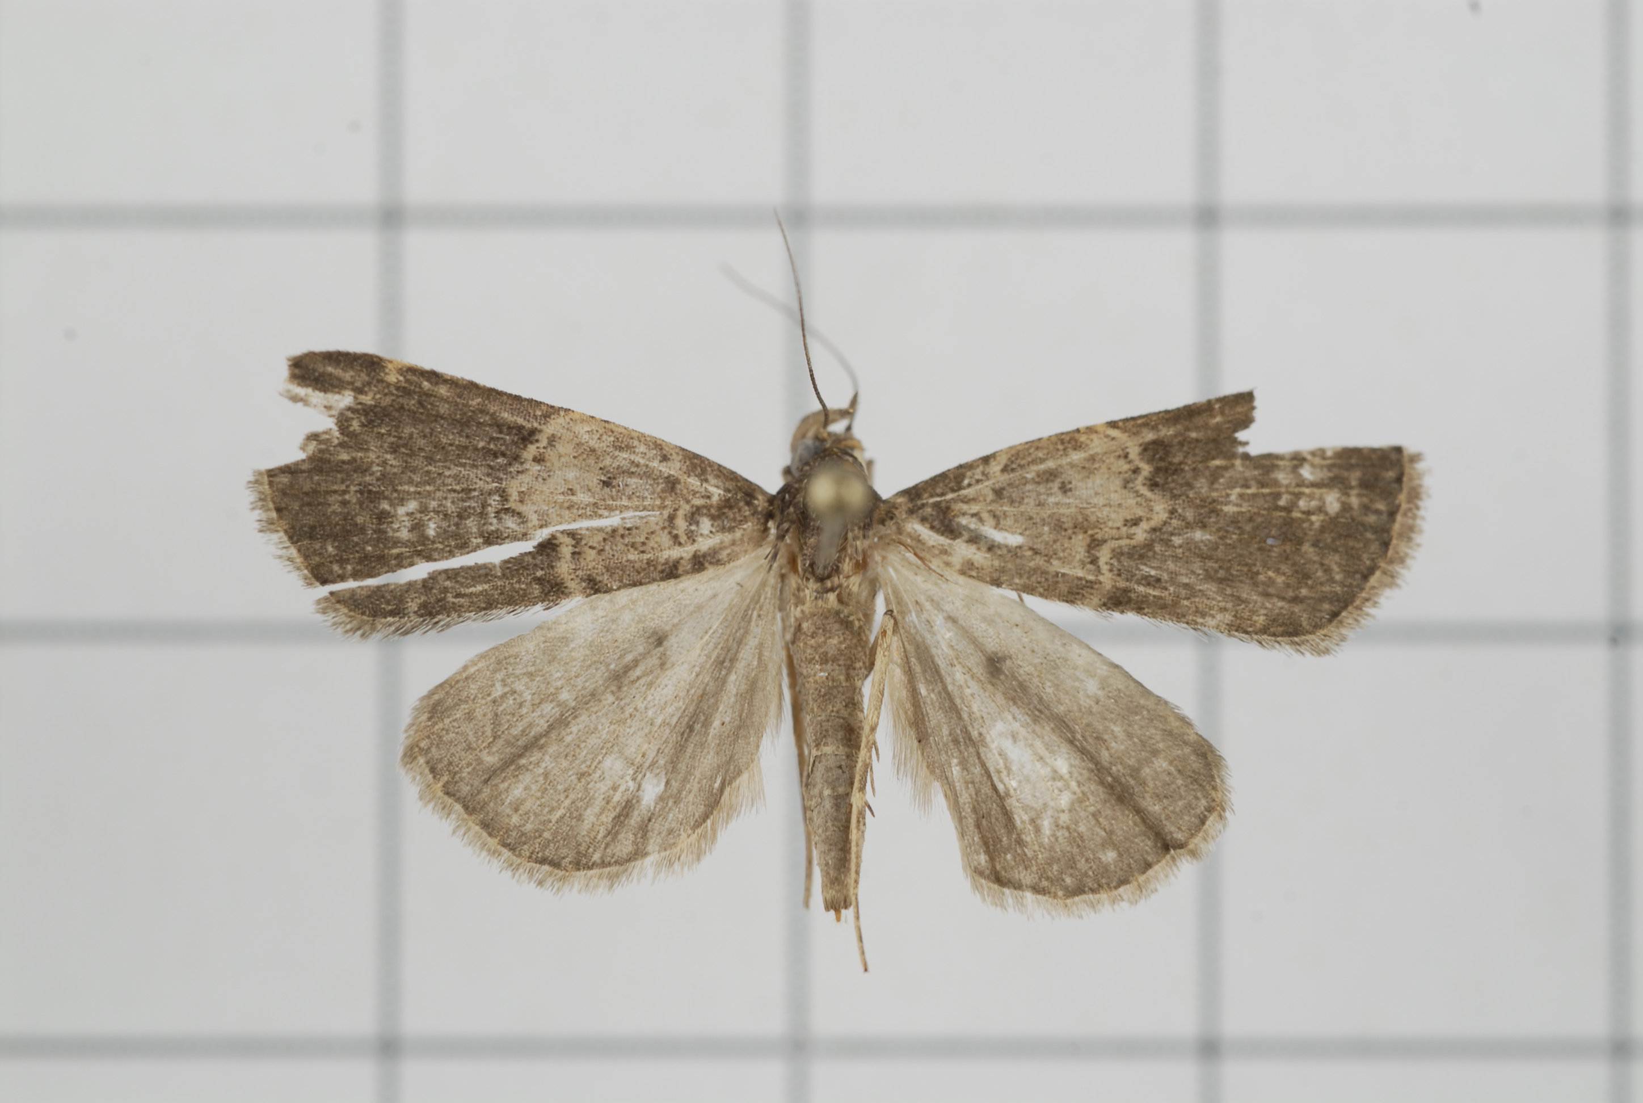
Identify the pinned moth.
Hydrillodes nilgirialis
